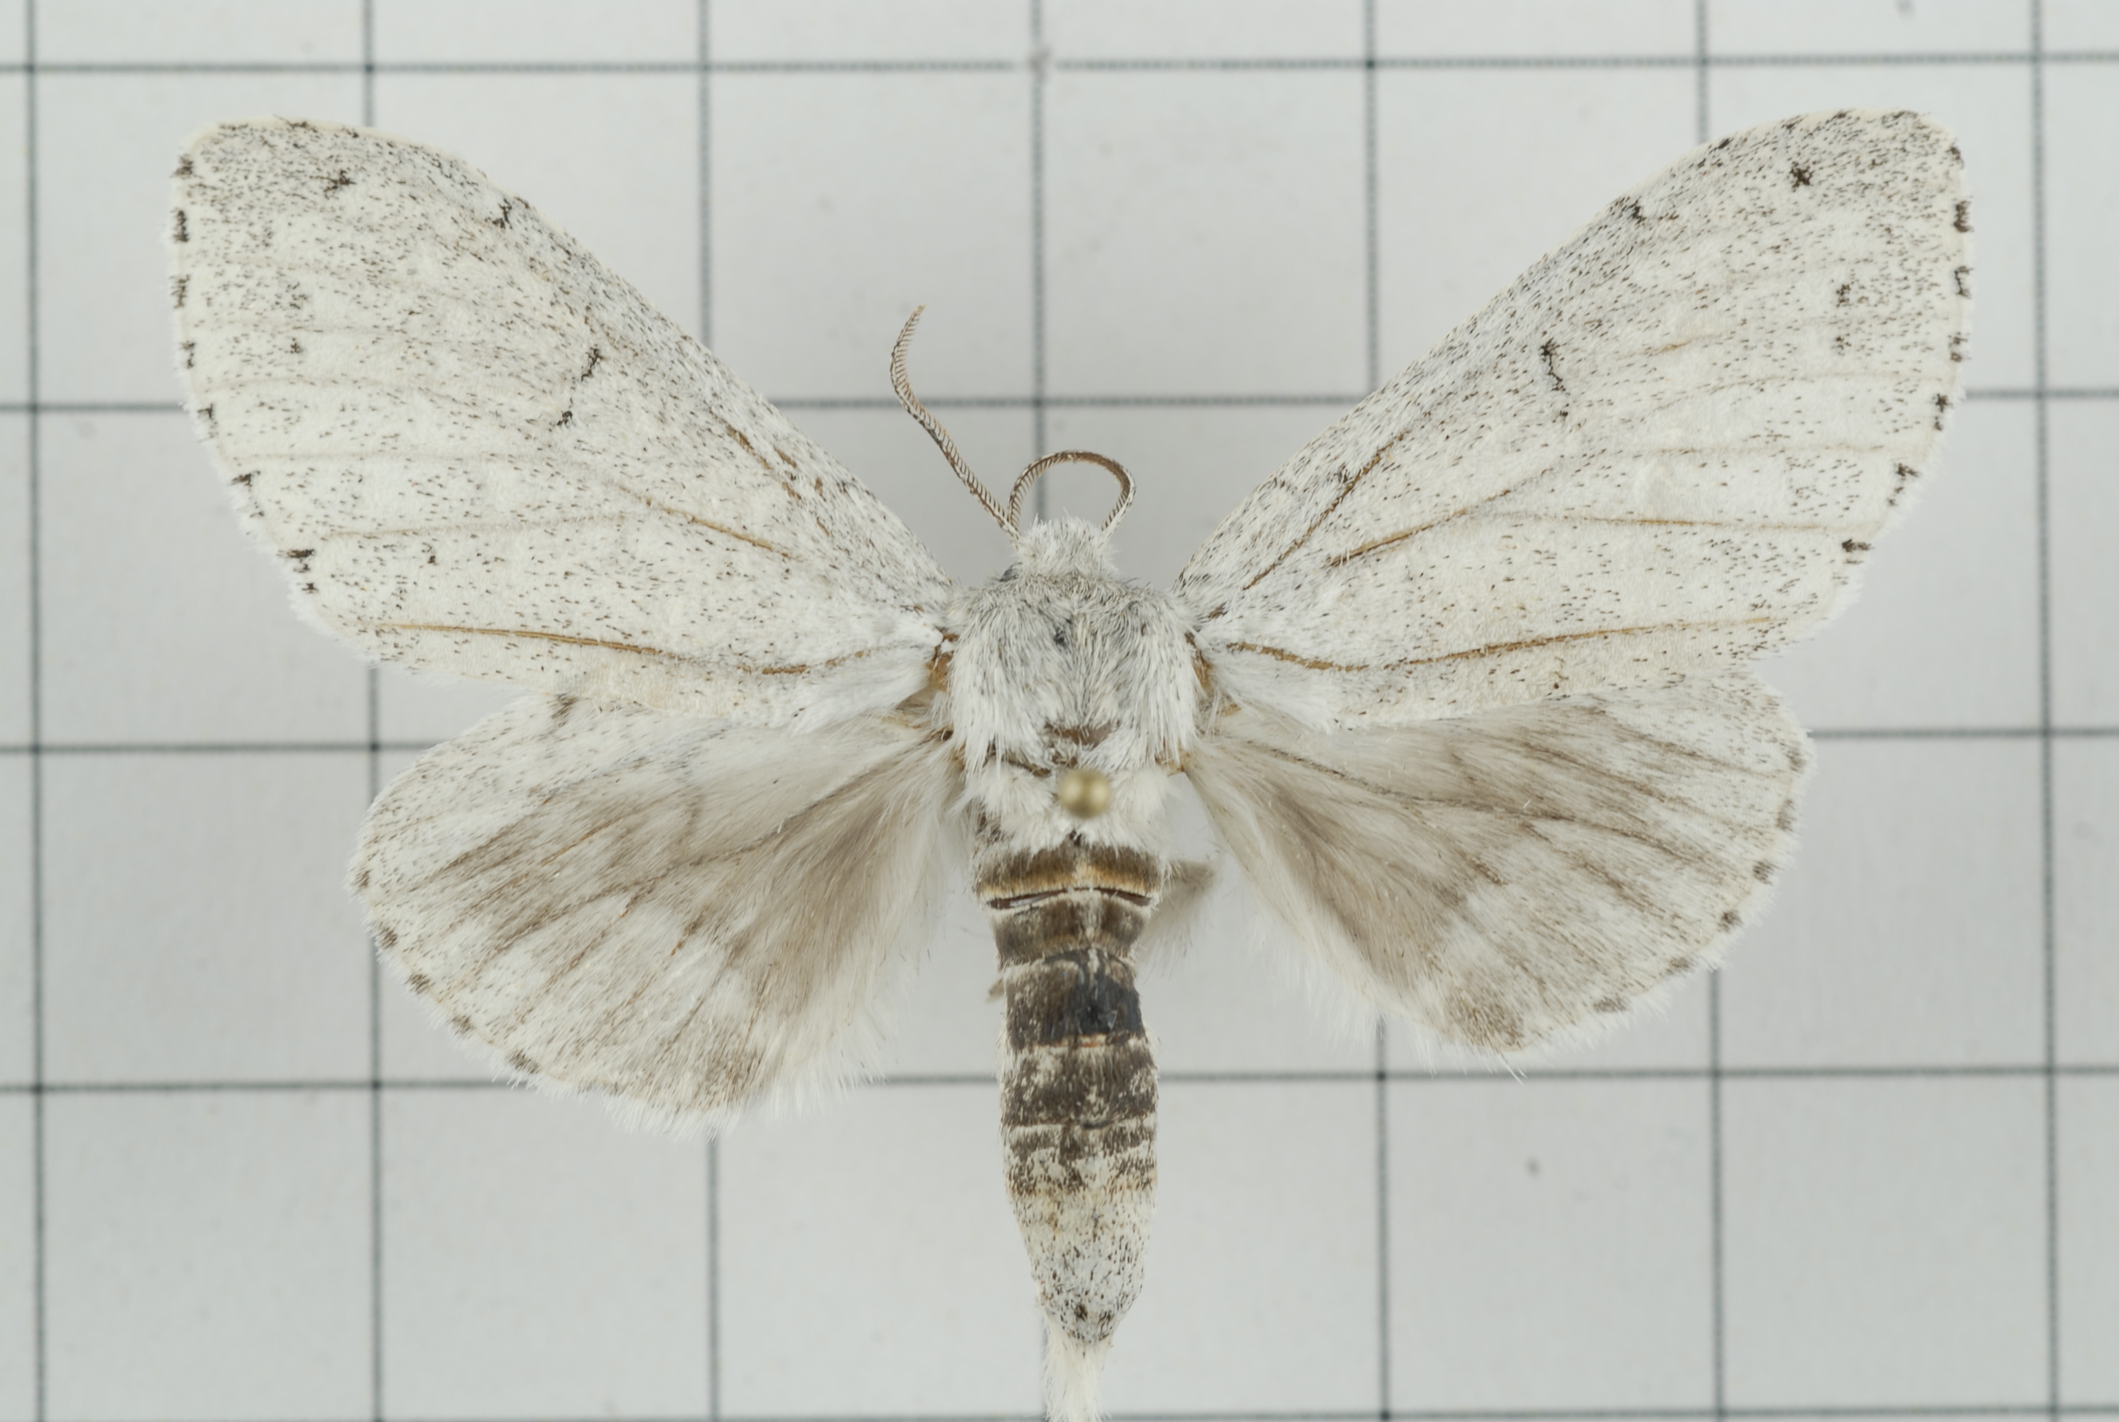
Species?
Cnethodonta grisescens baibarana
